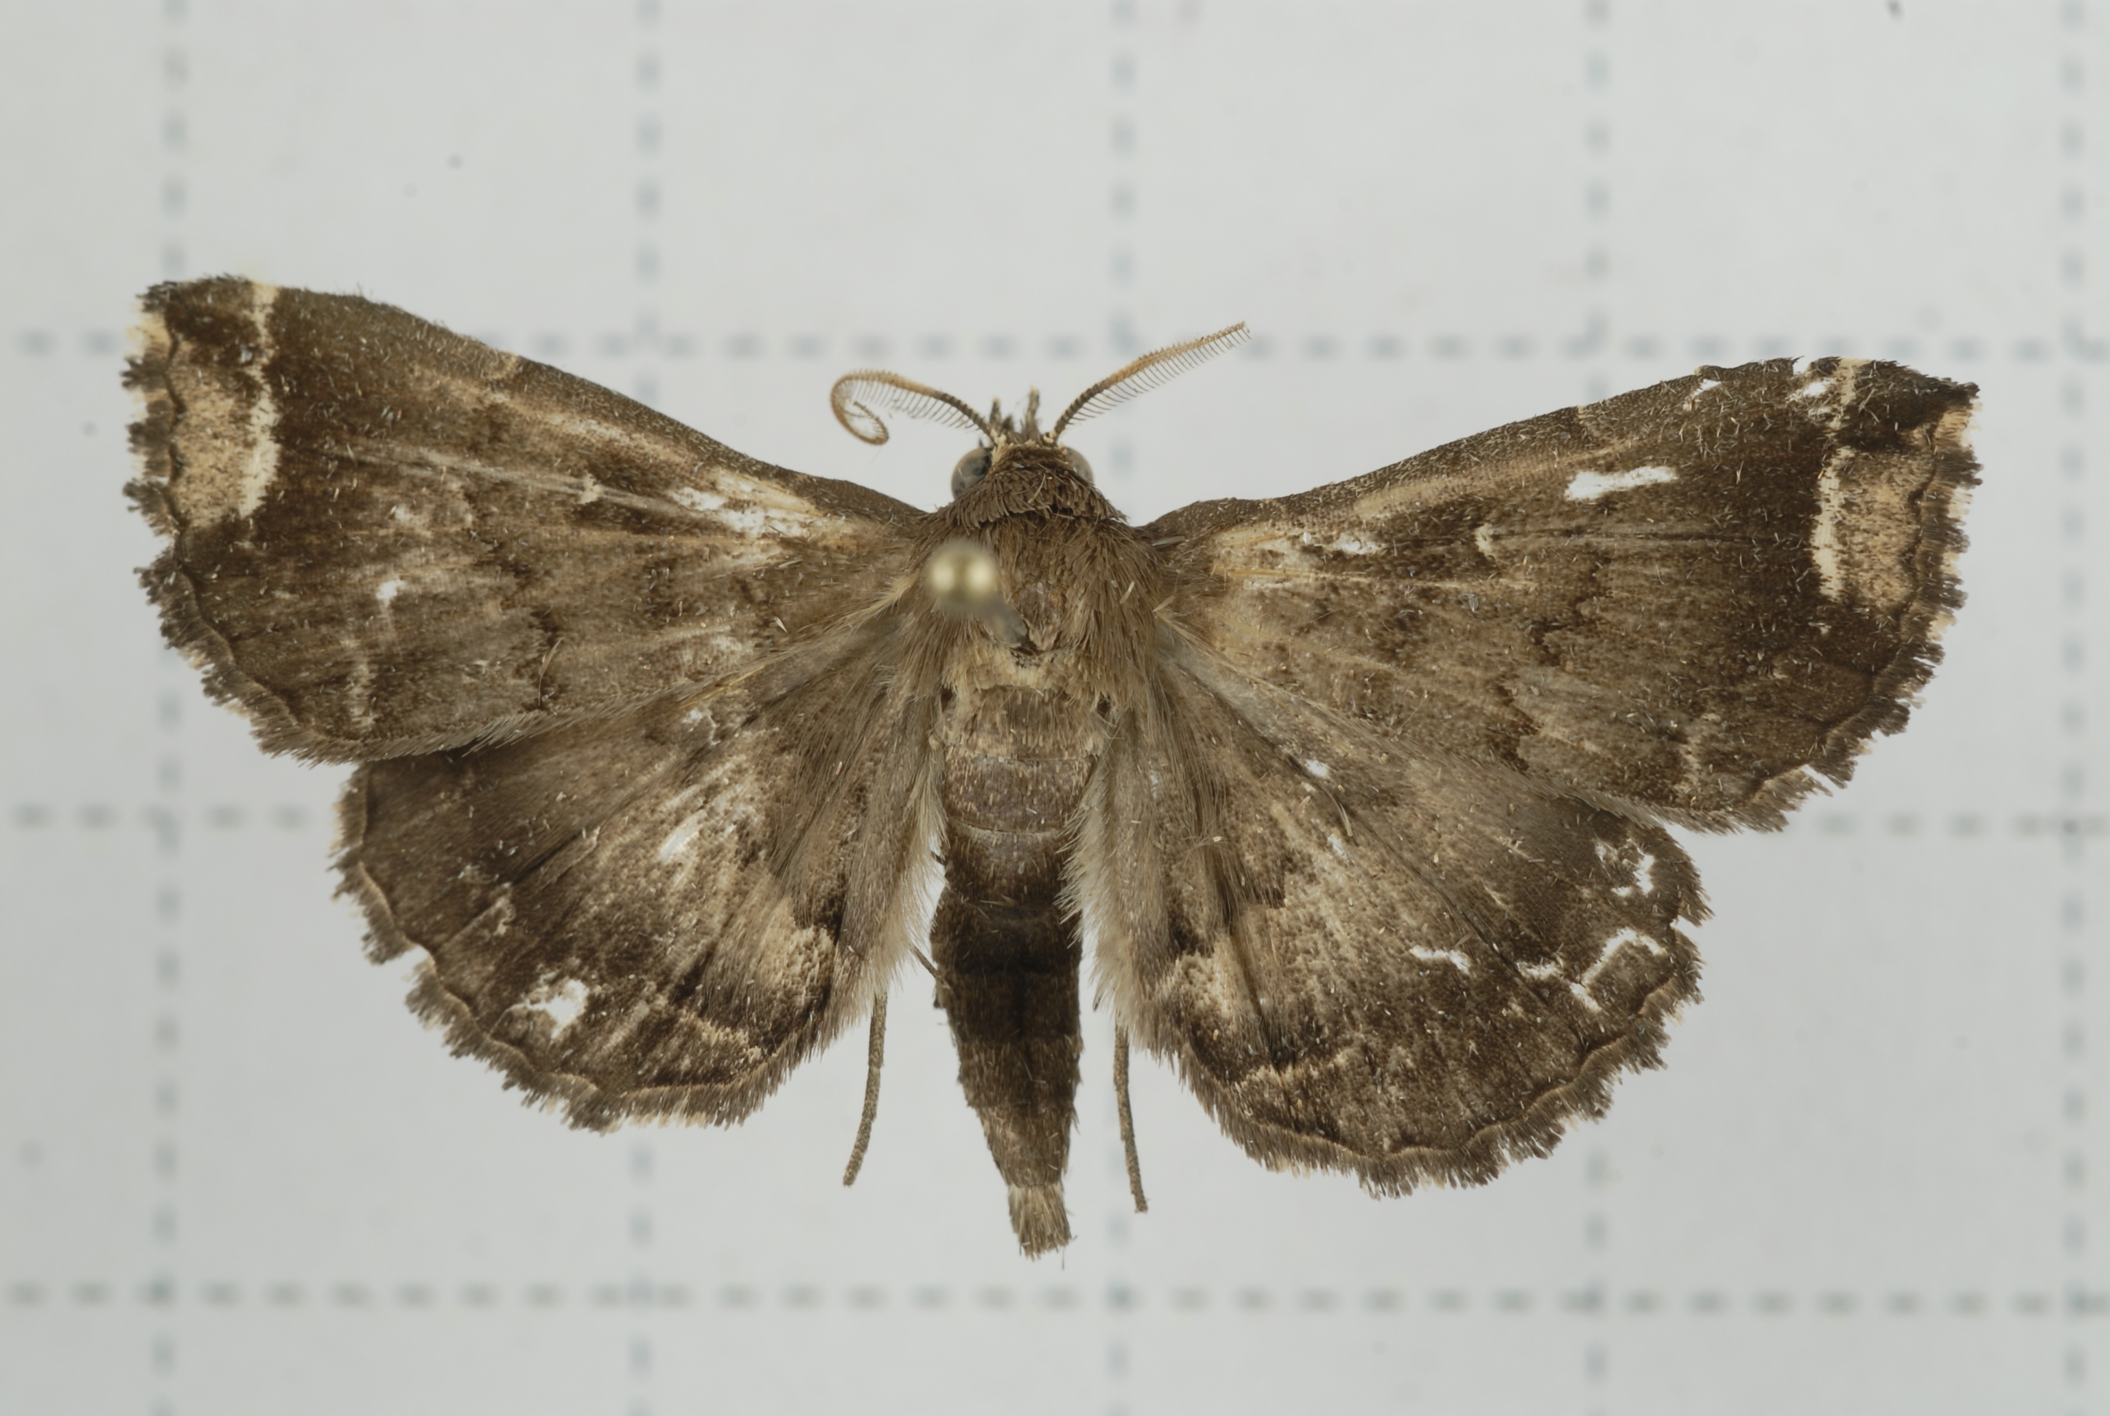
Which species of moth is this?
Adrapsa quadrilinealis
